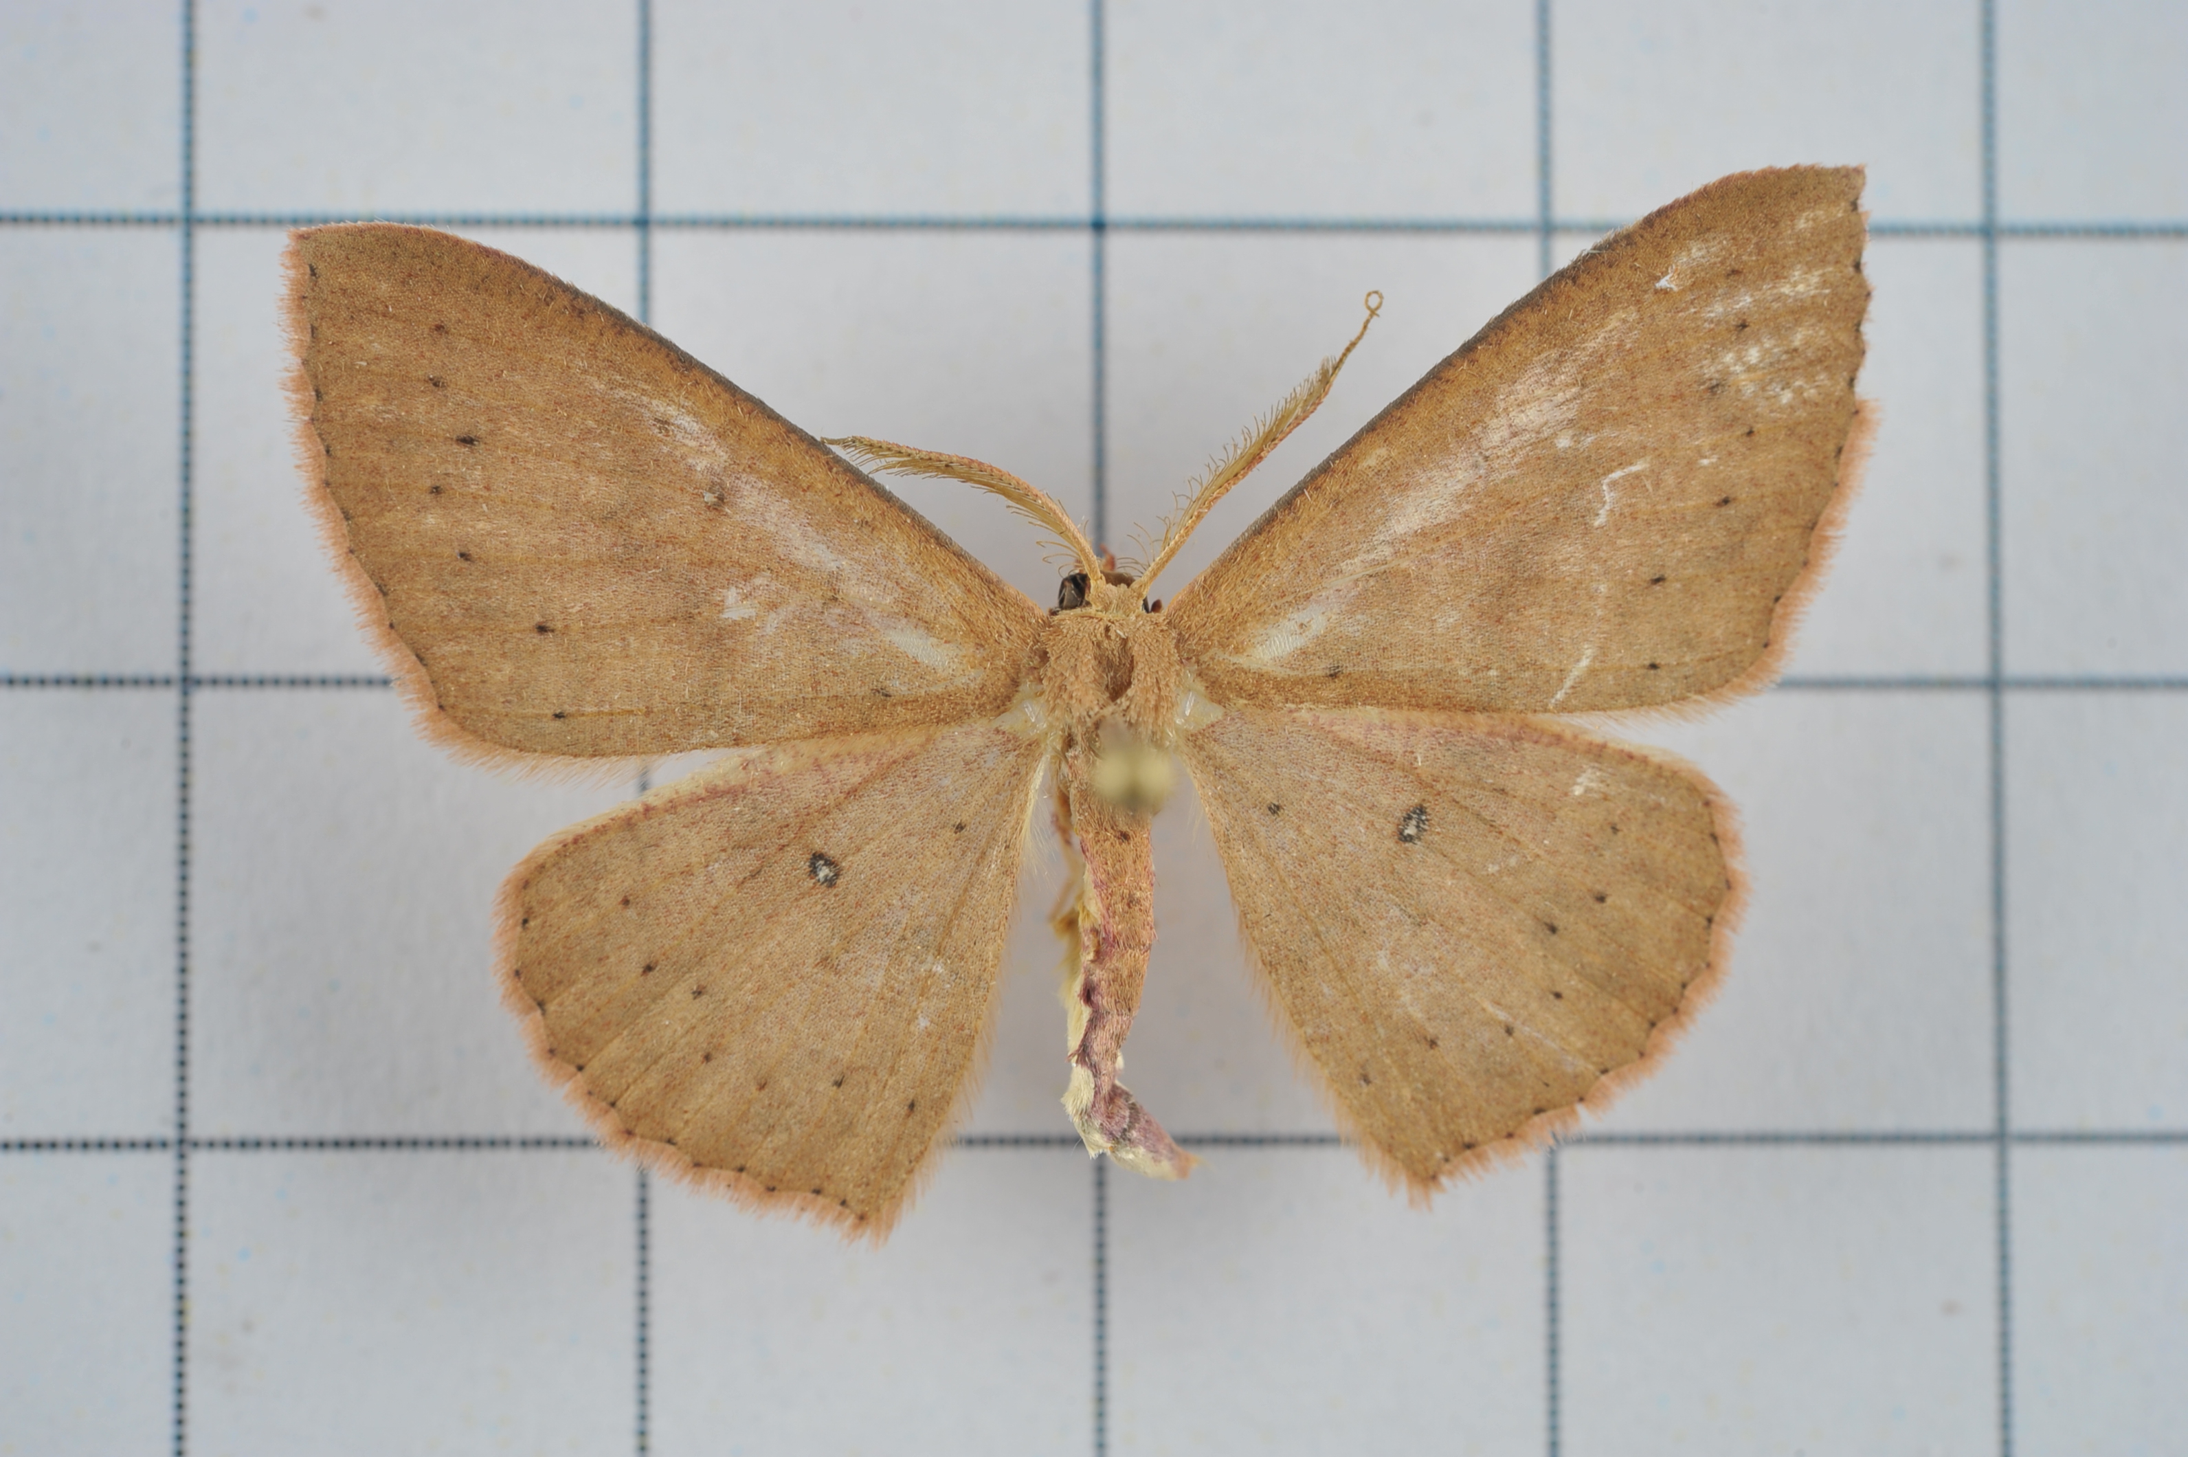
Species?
Perixera absconditaria
